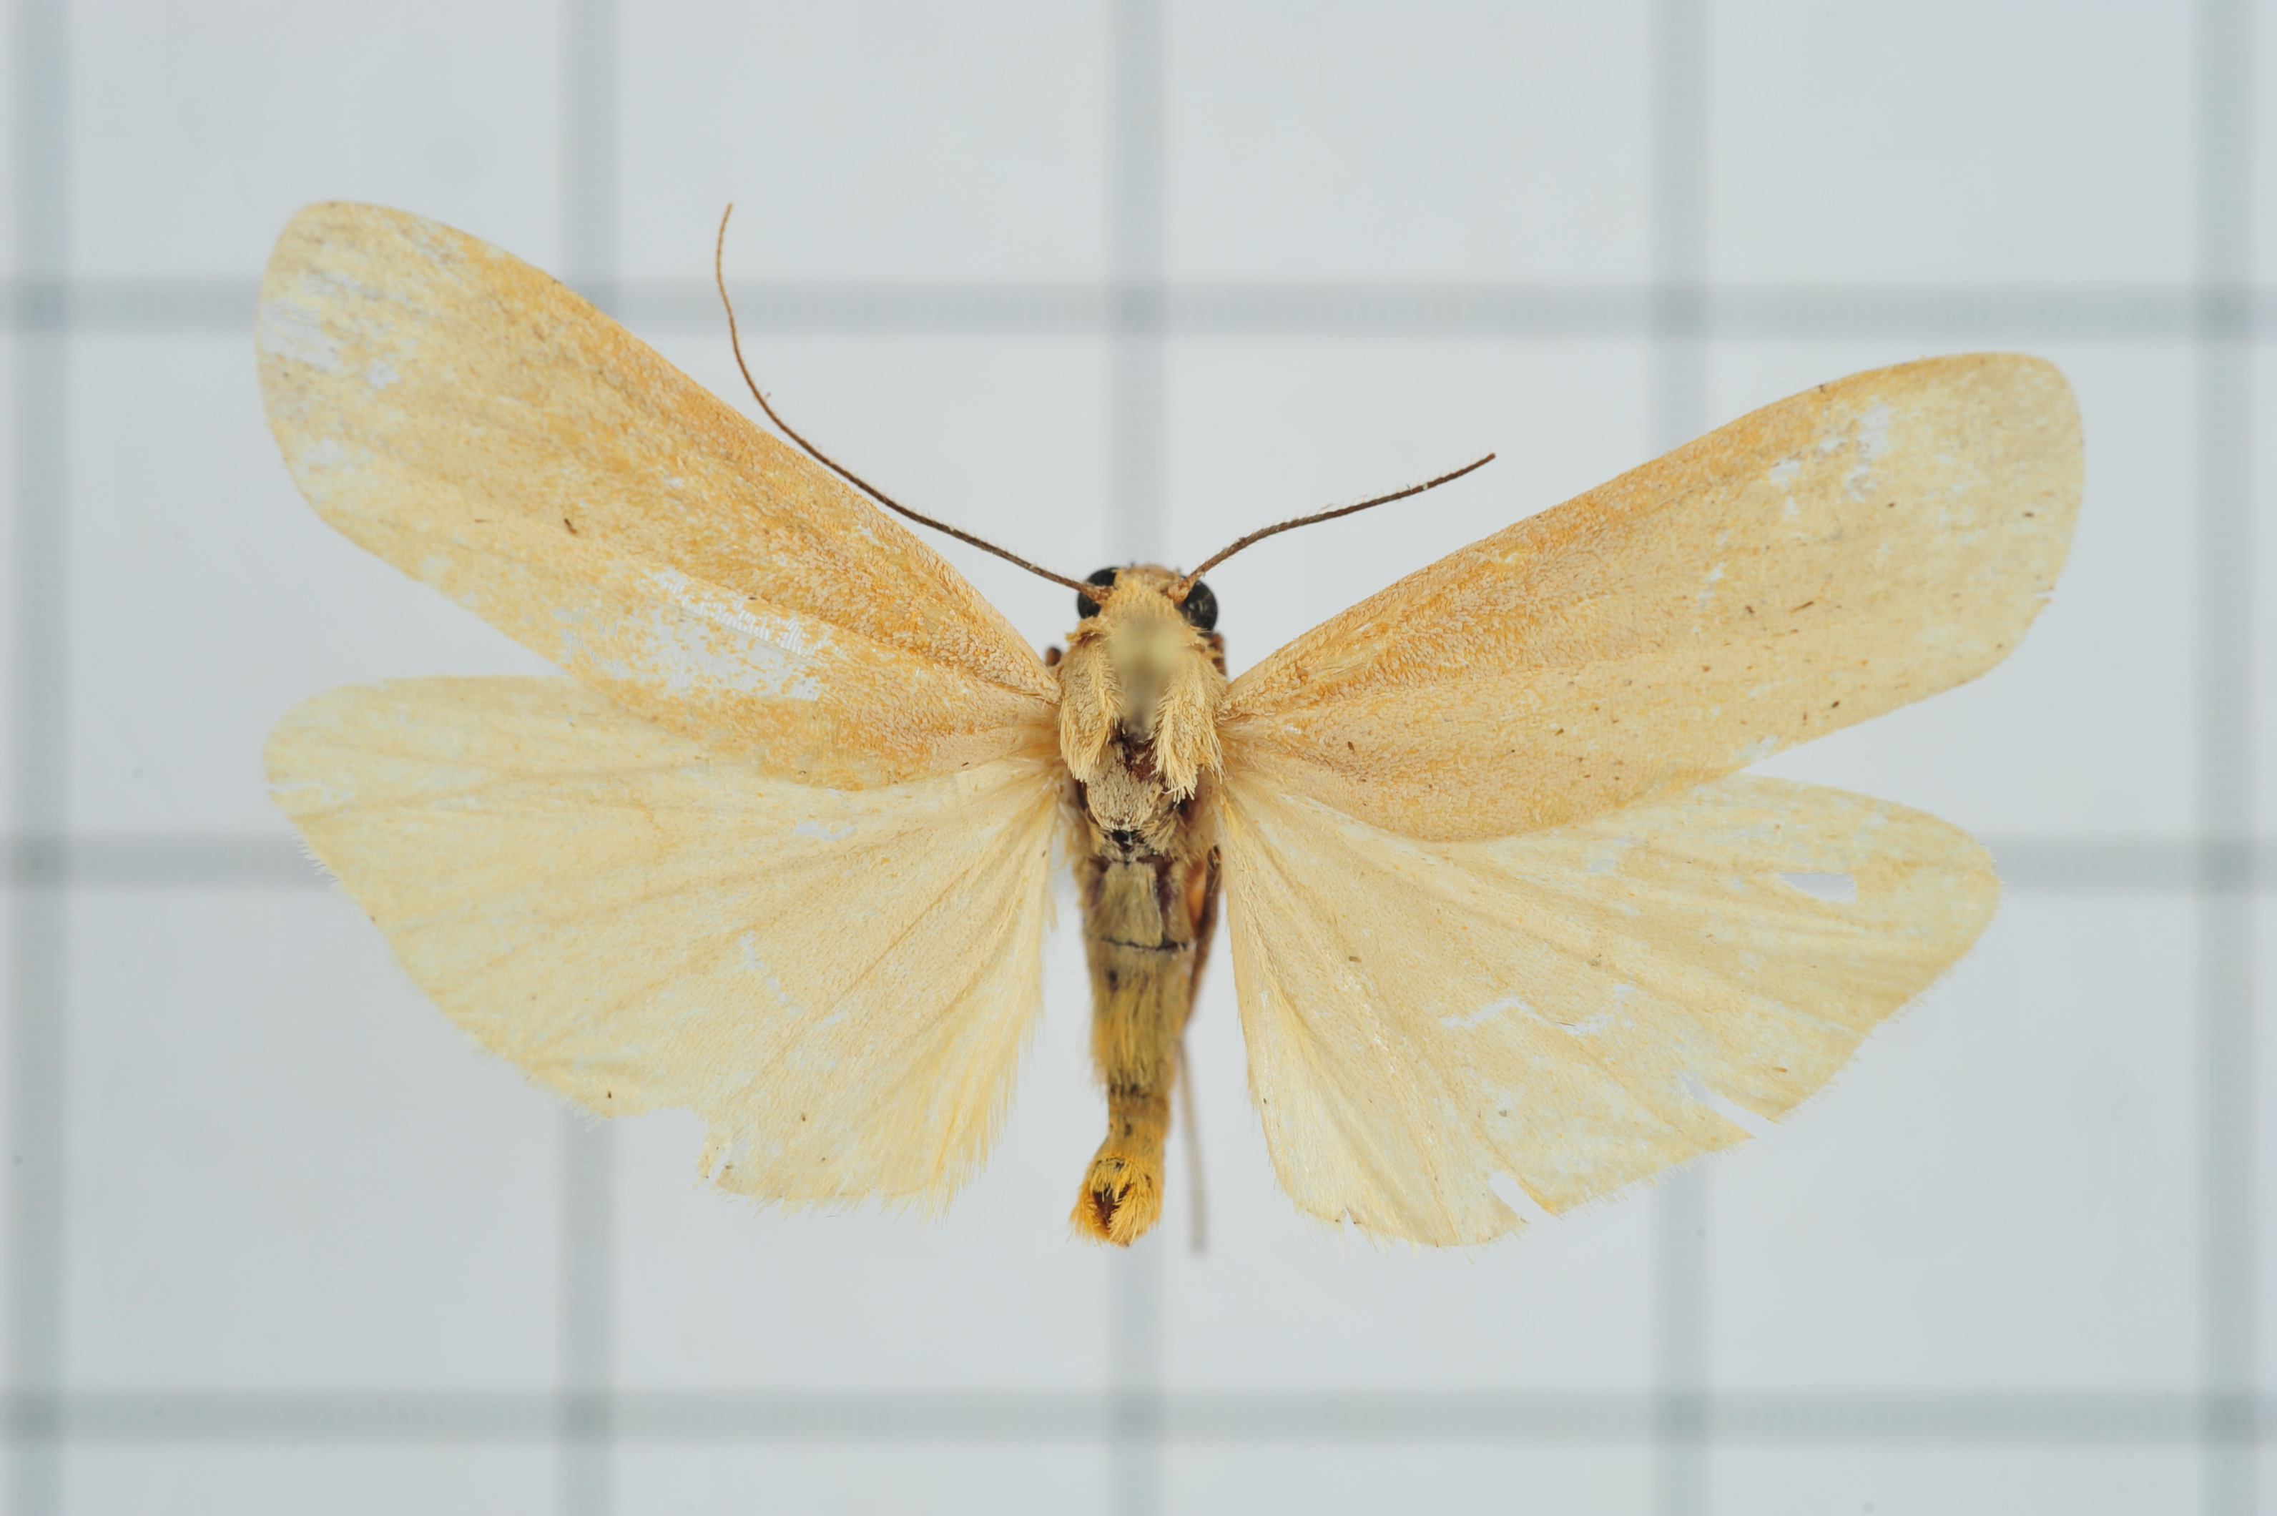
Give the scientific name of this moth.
Eilema ranrunensis
